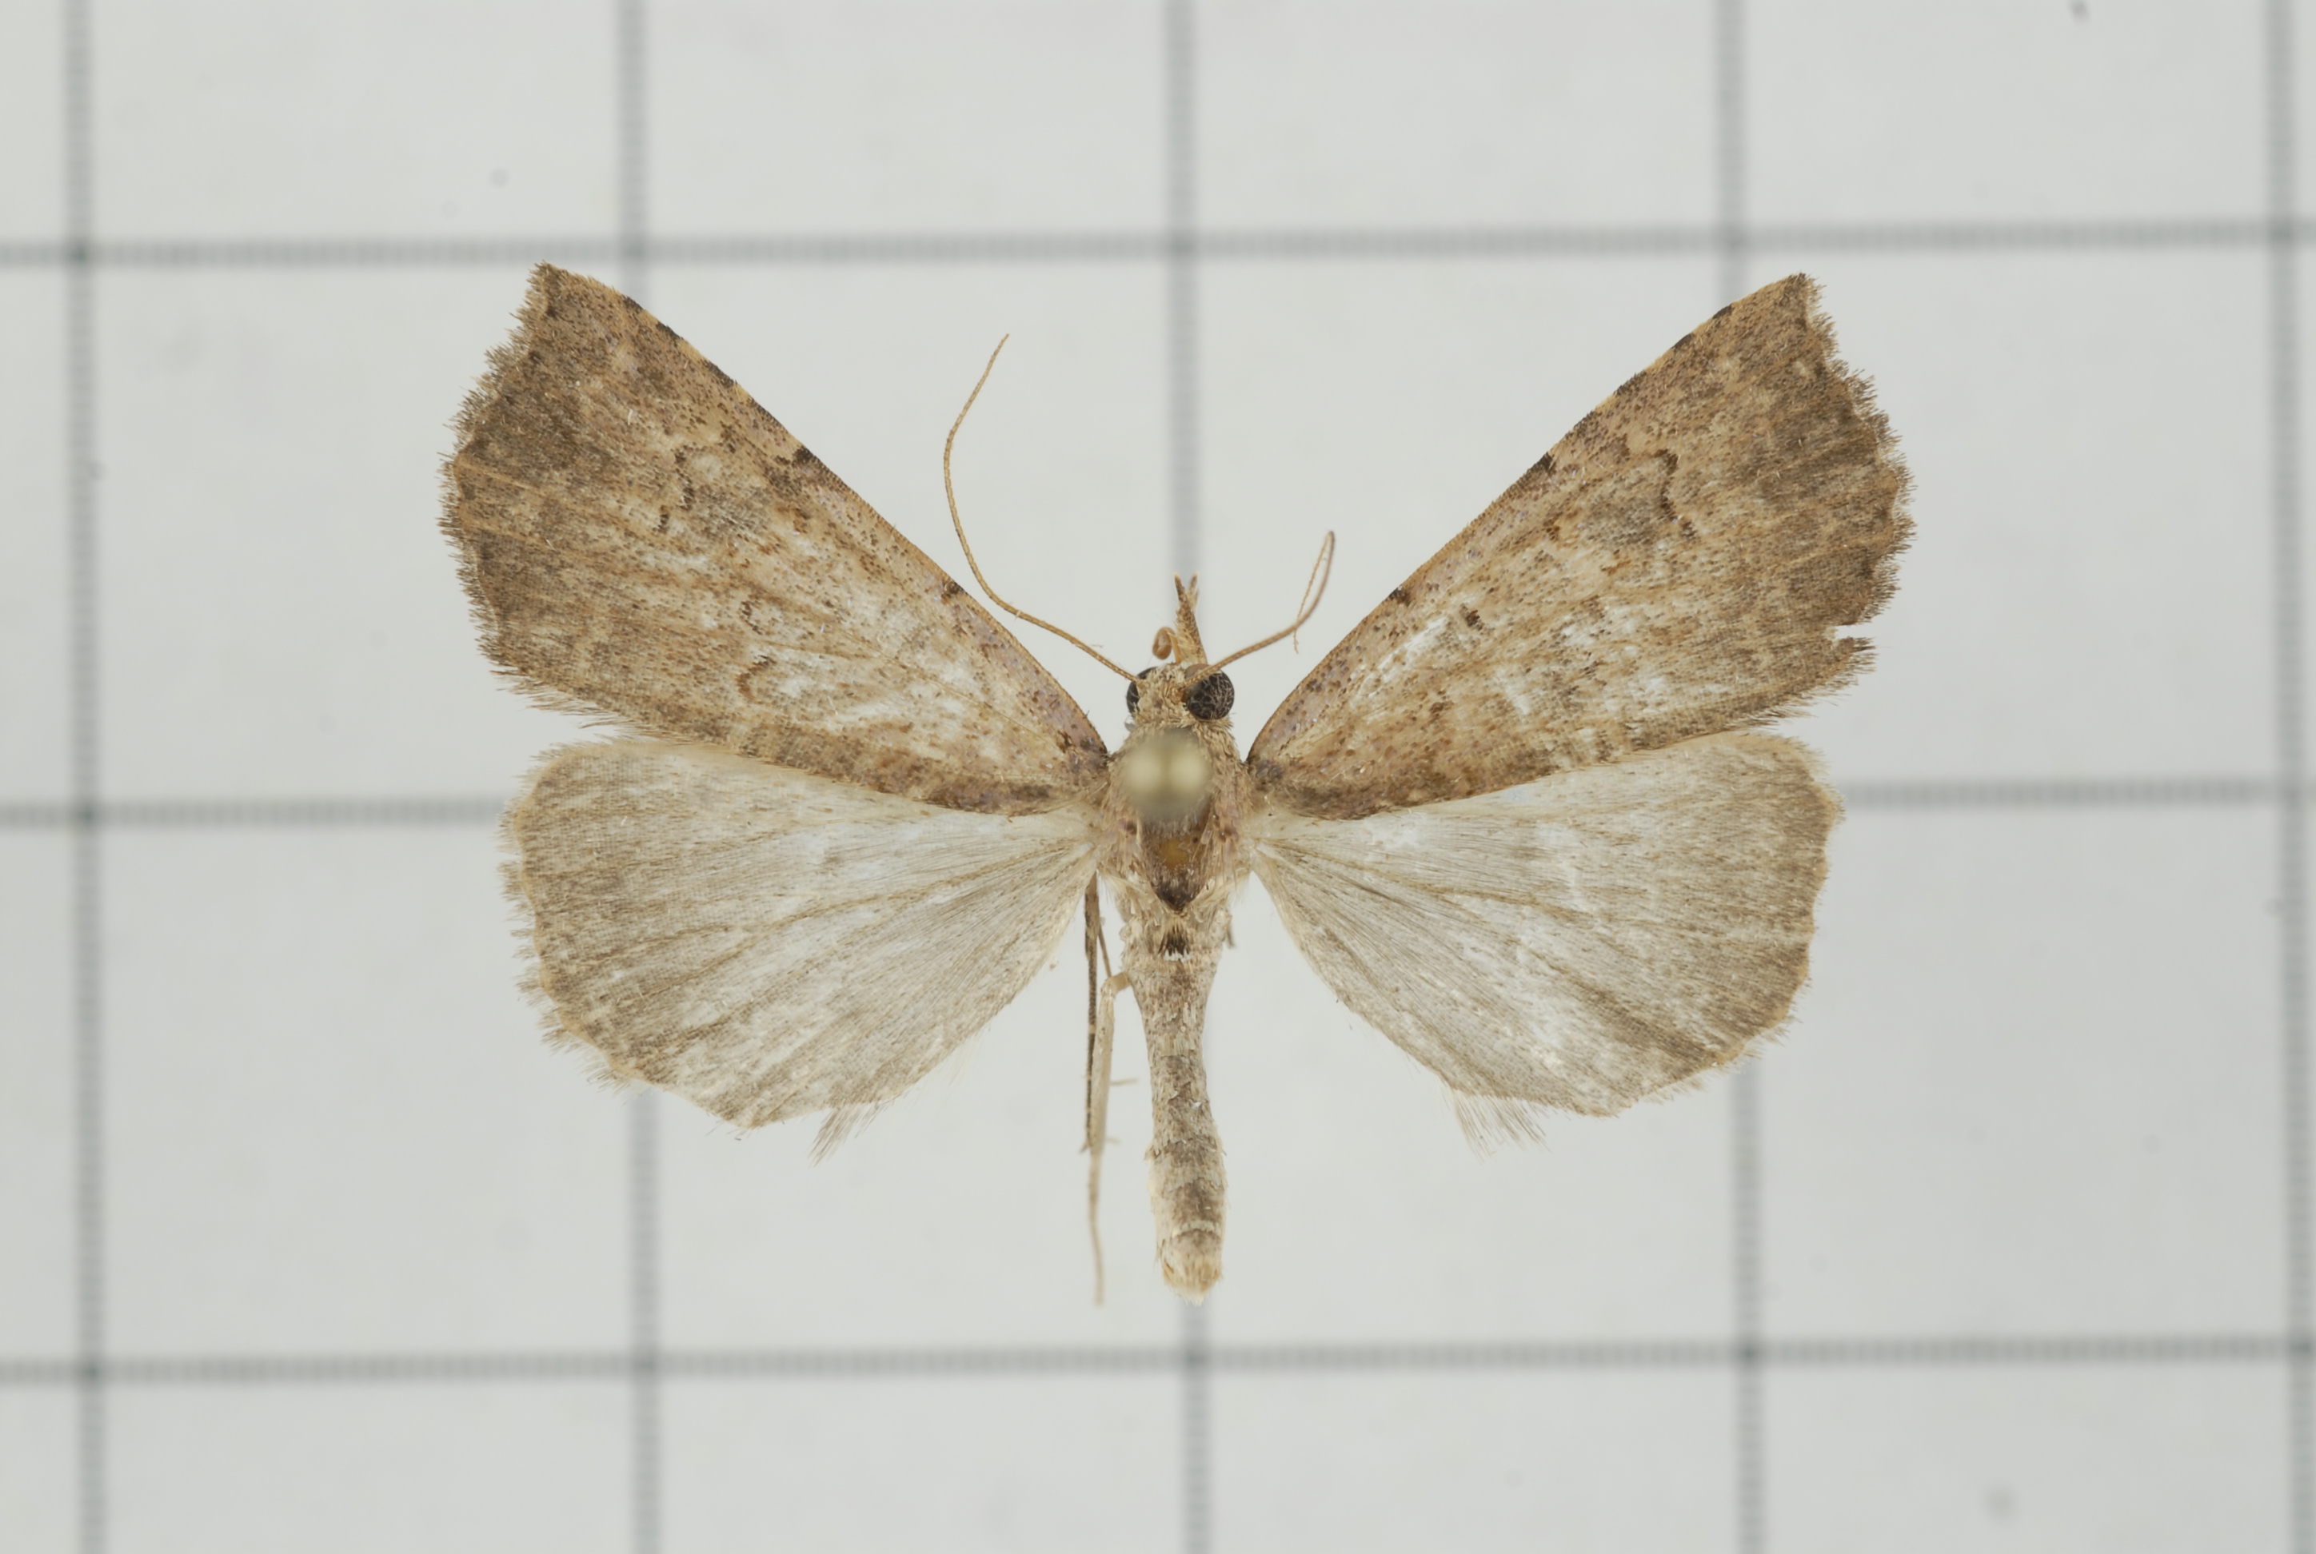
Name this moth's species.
Pseudogyrtona marmorea
